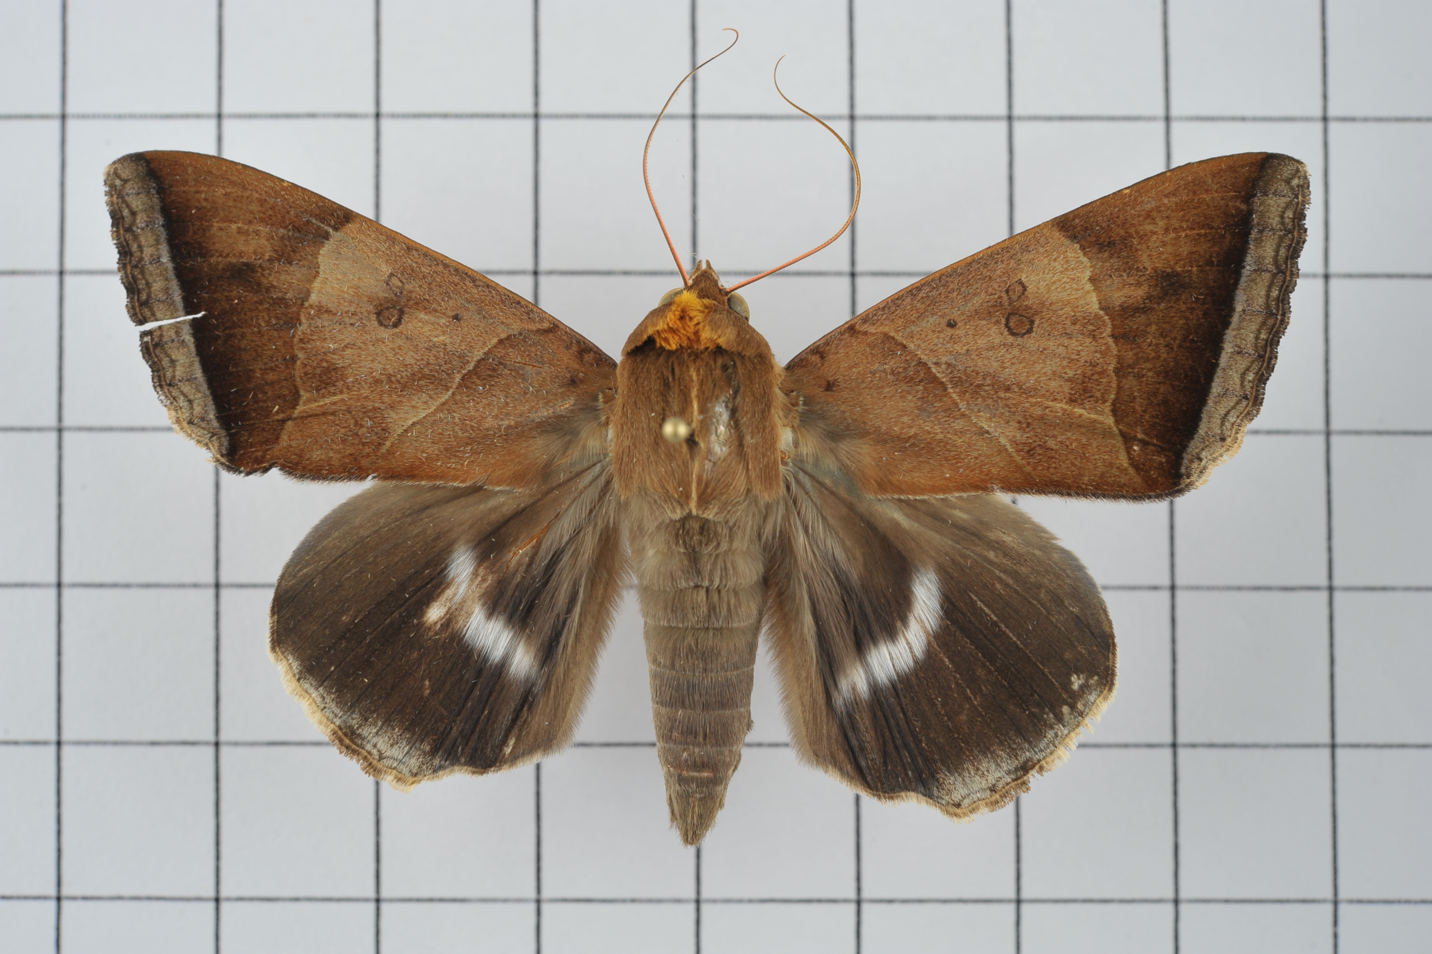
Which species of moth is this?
Artena dotata
